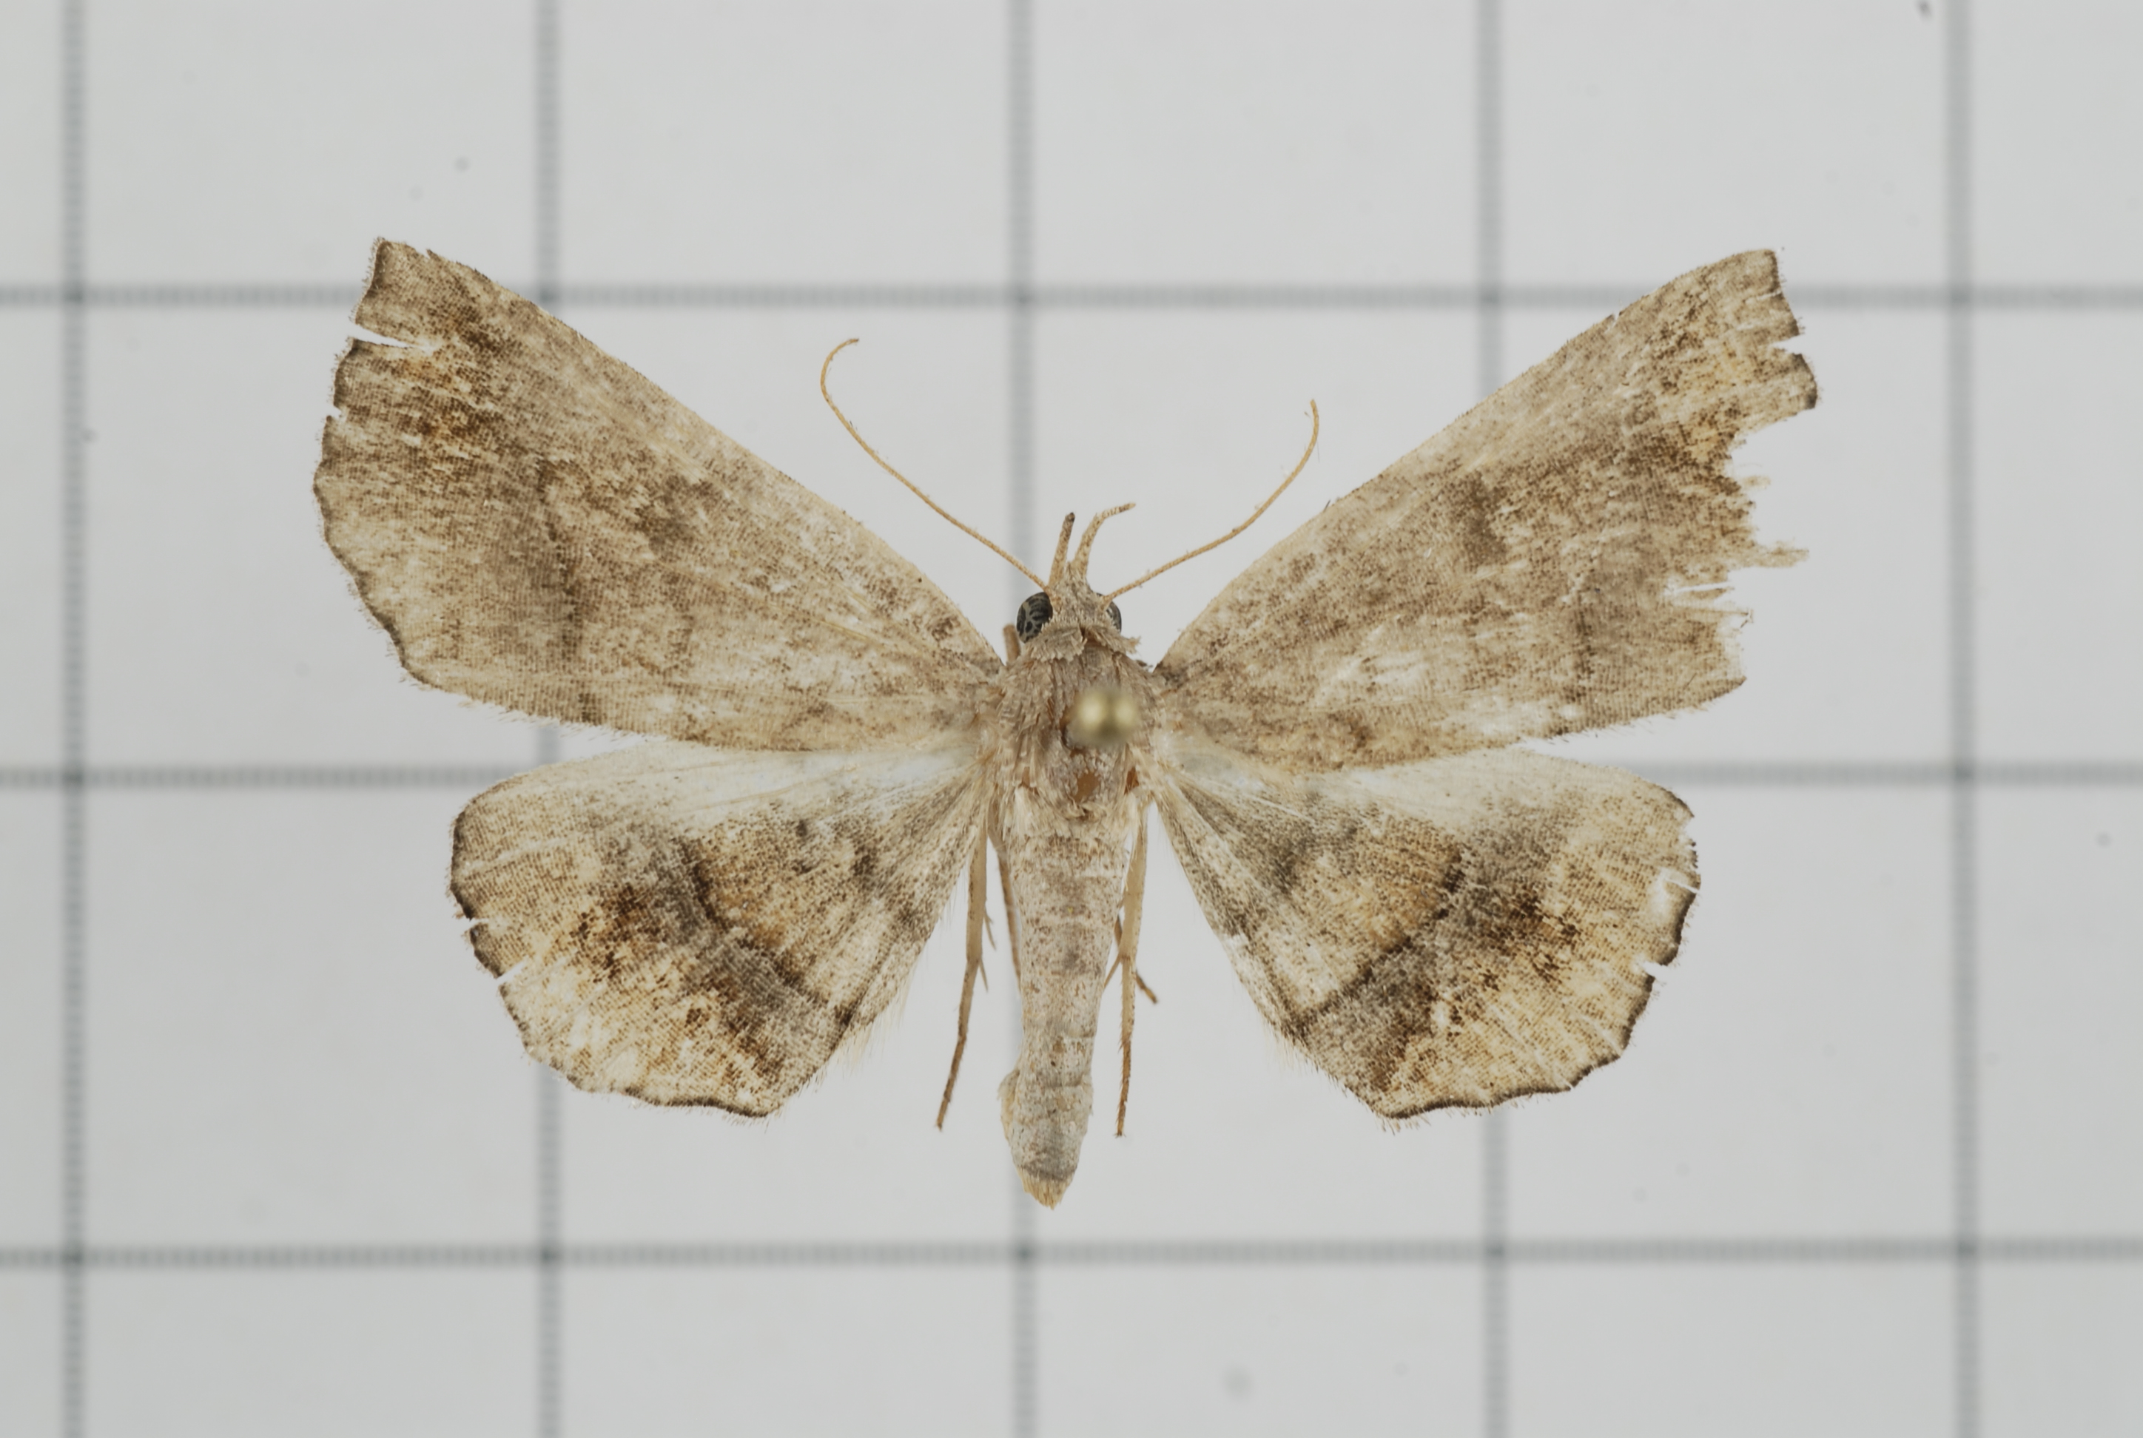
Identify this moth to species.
Pangrapta plumbilineata
